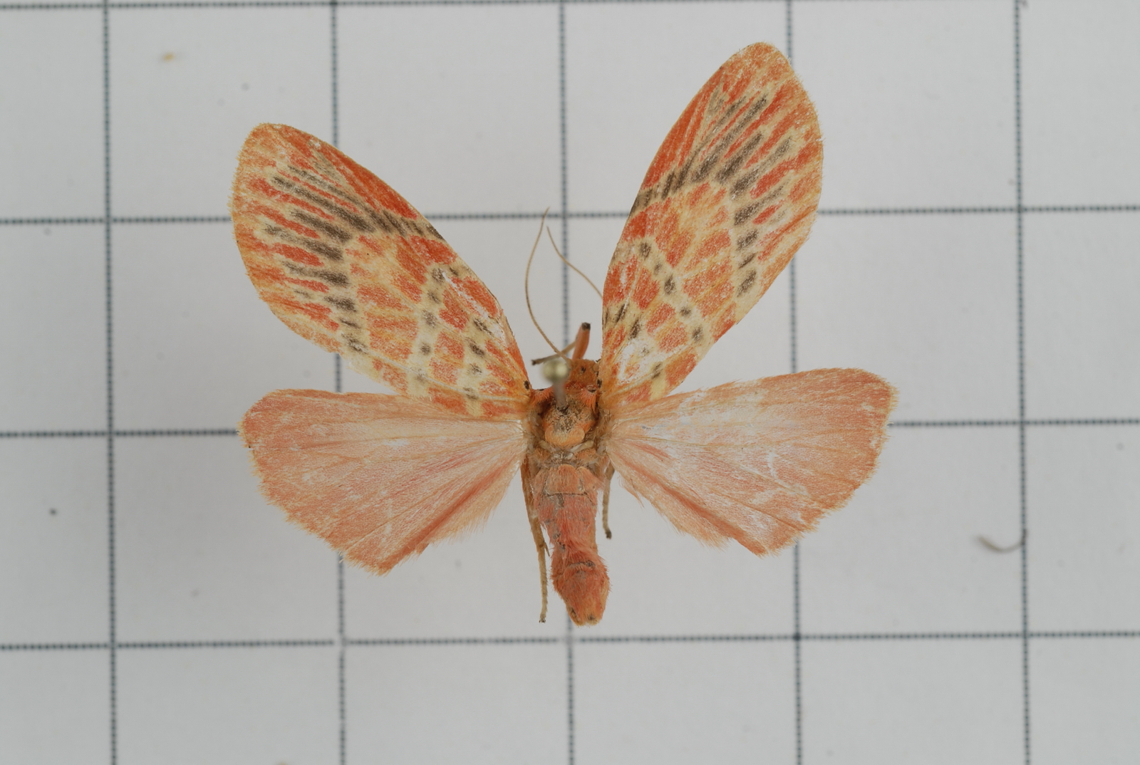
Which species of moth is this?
Barsine sauteri
